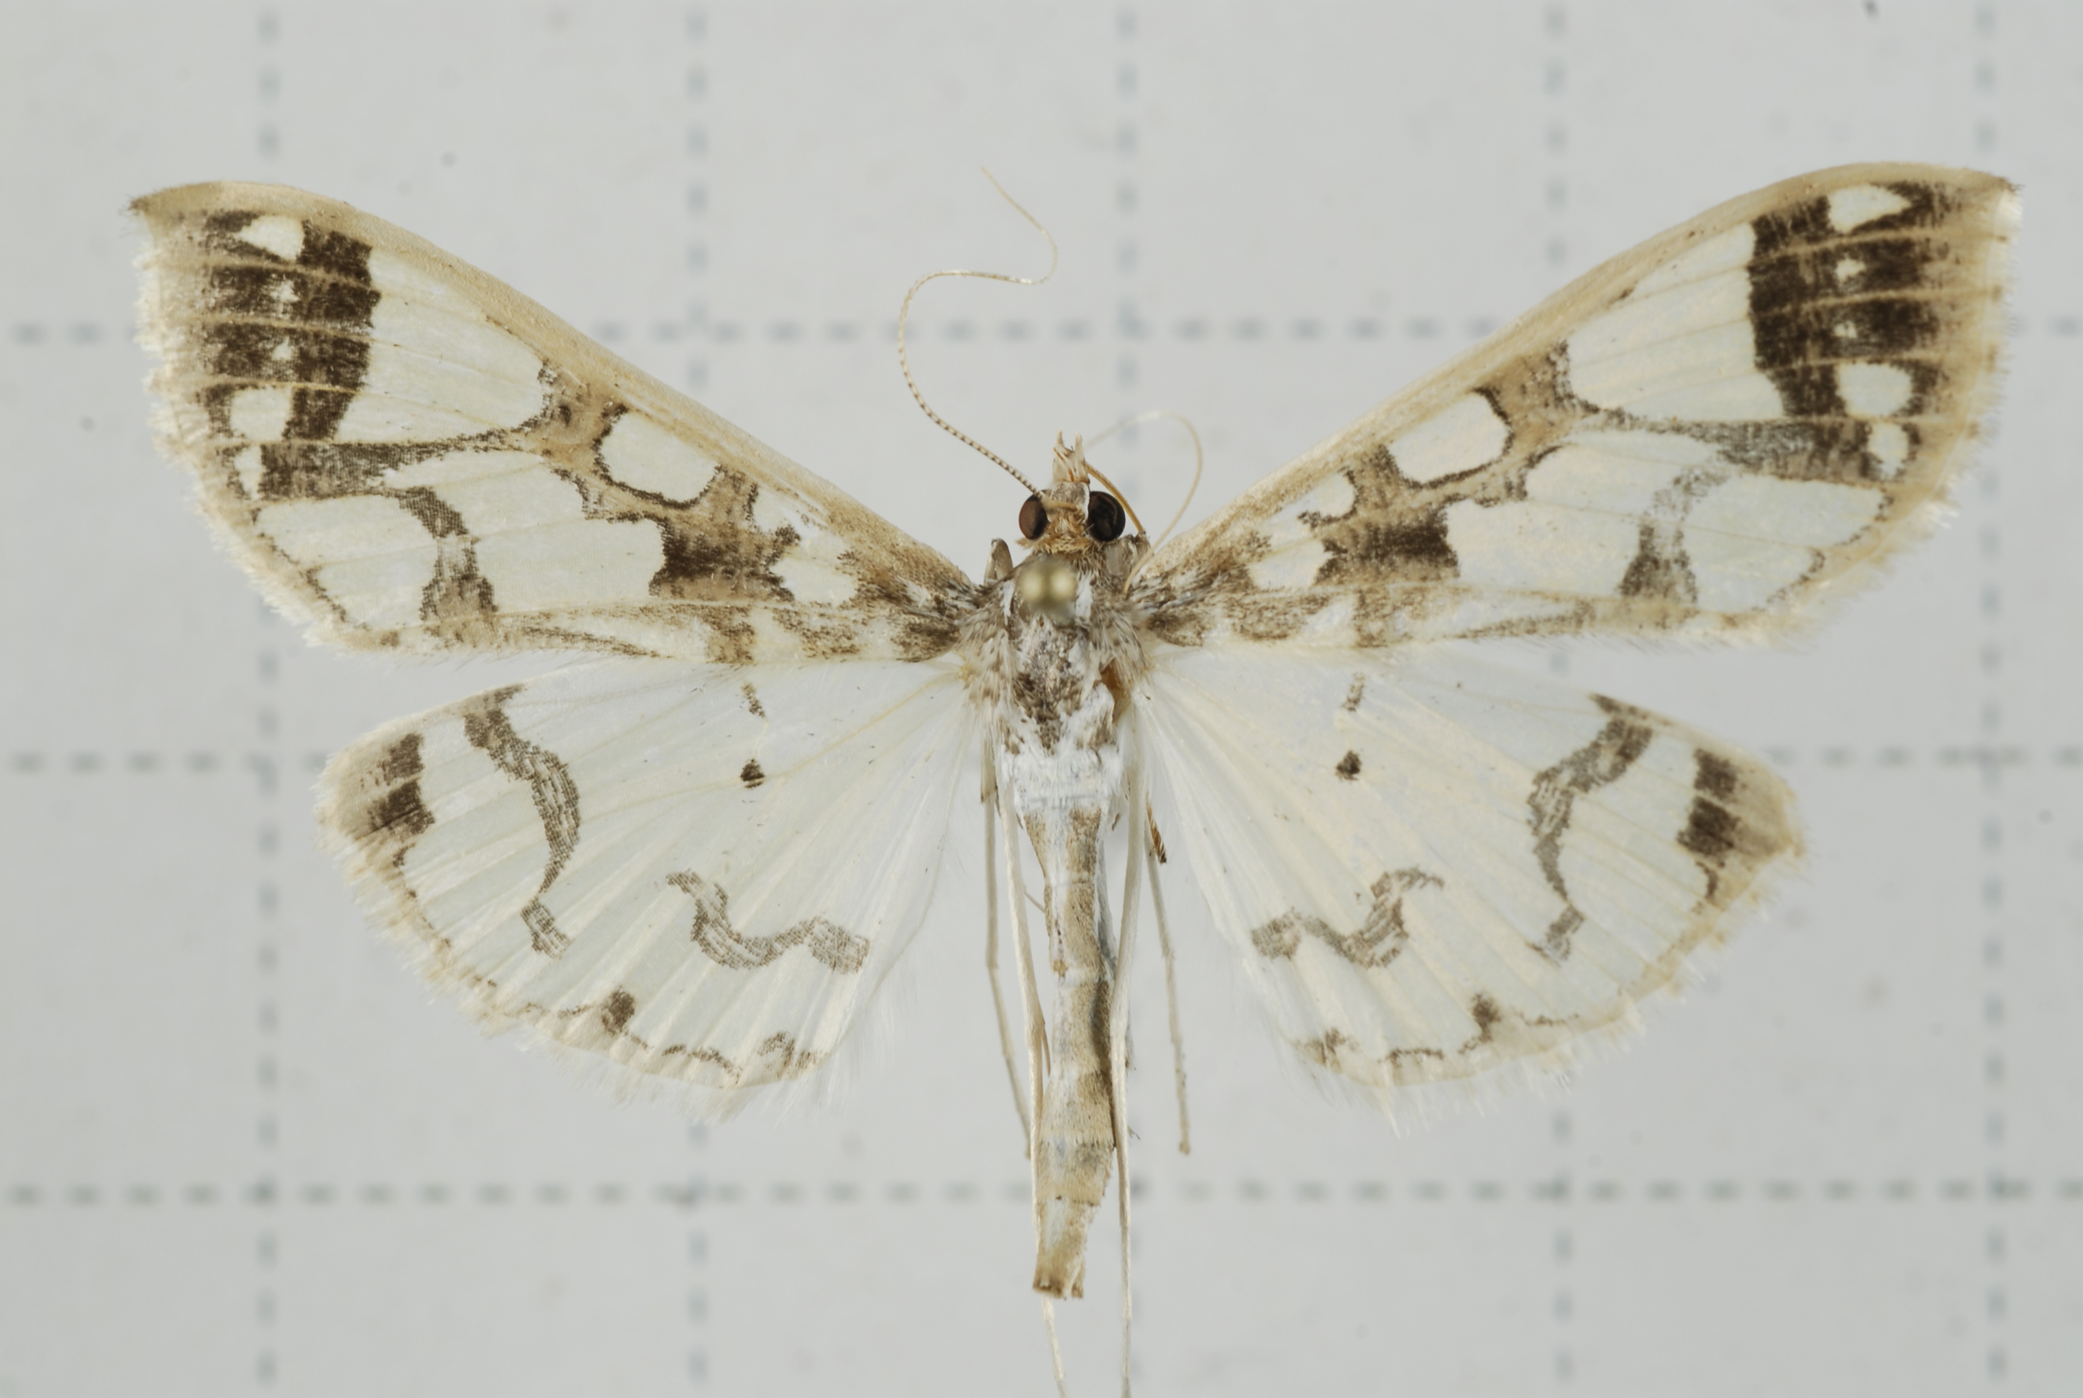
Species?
Polythlipta divaricata
